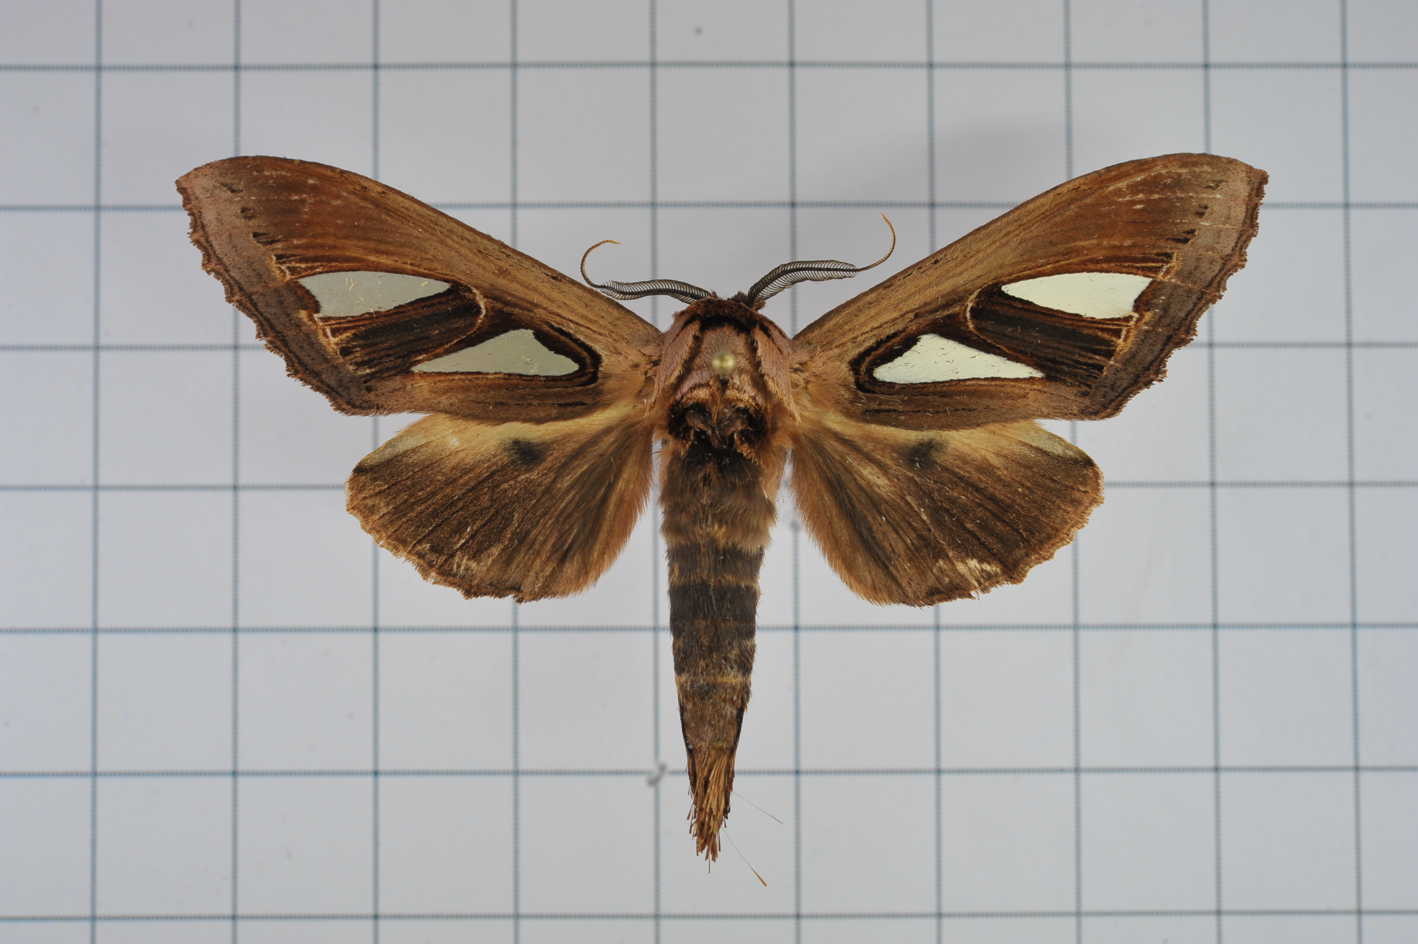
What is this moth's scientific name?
Tarsolepis japonica
